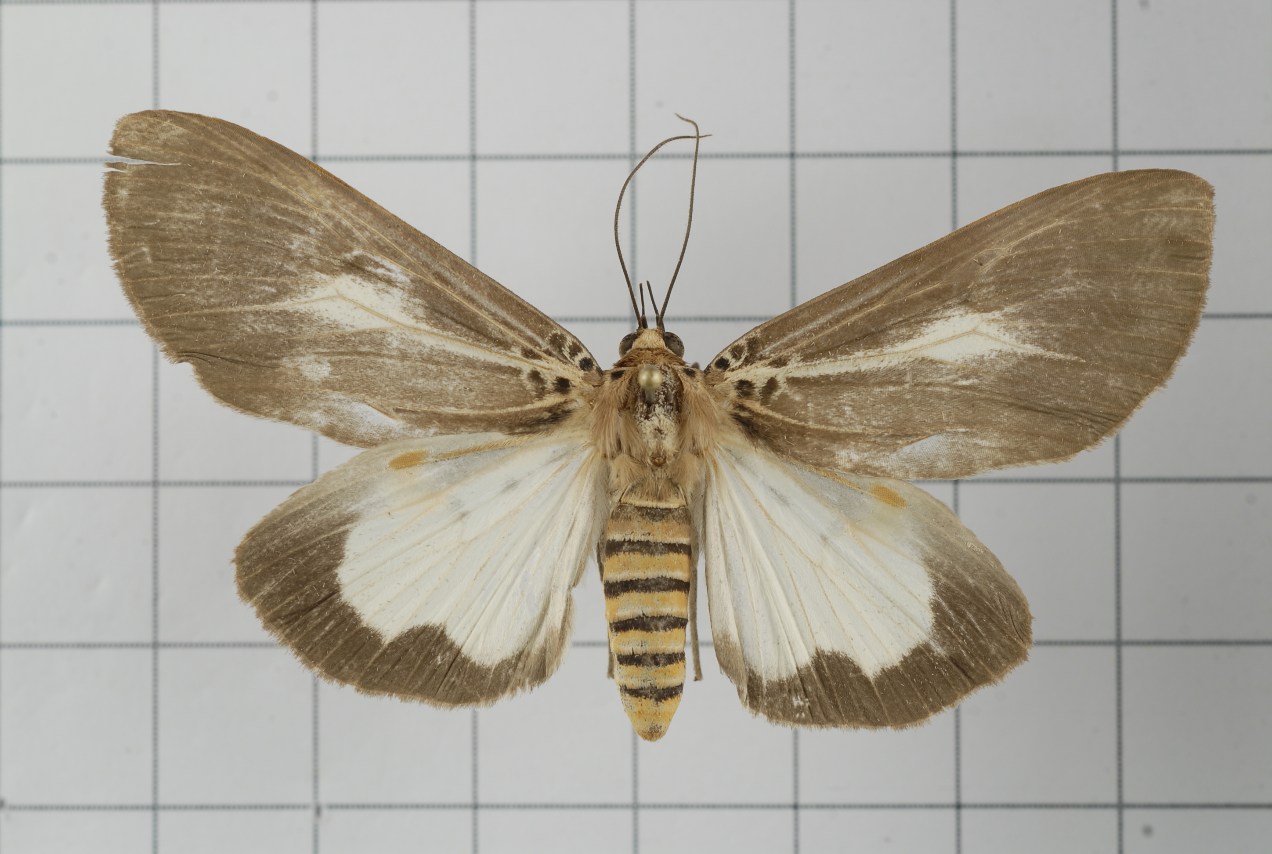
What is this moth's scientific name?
Asota heliconia zebrina
